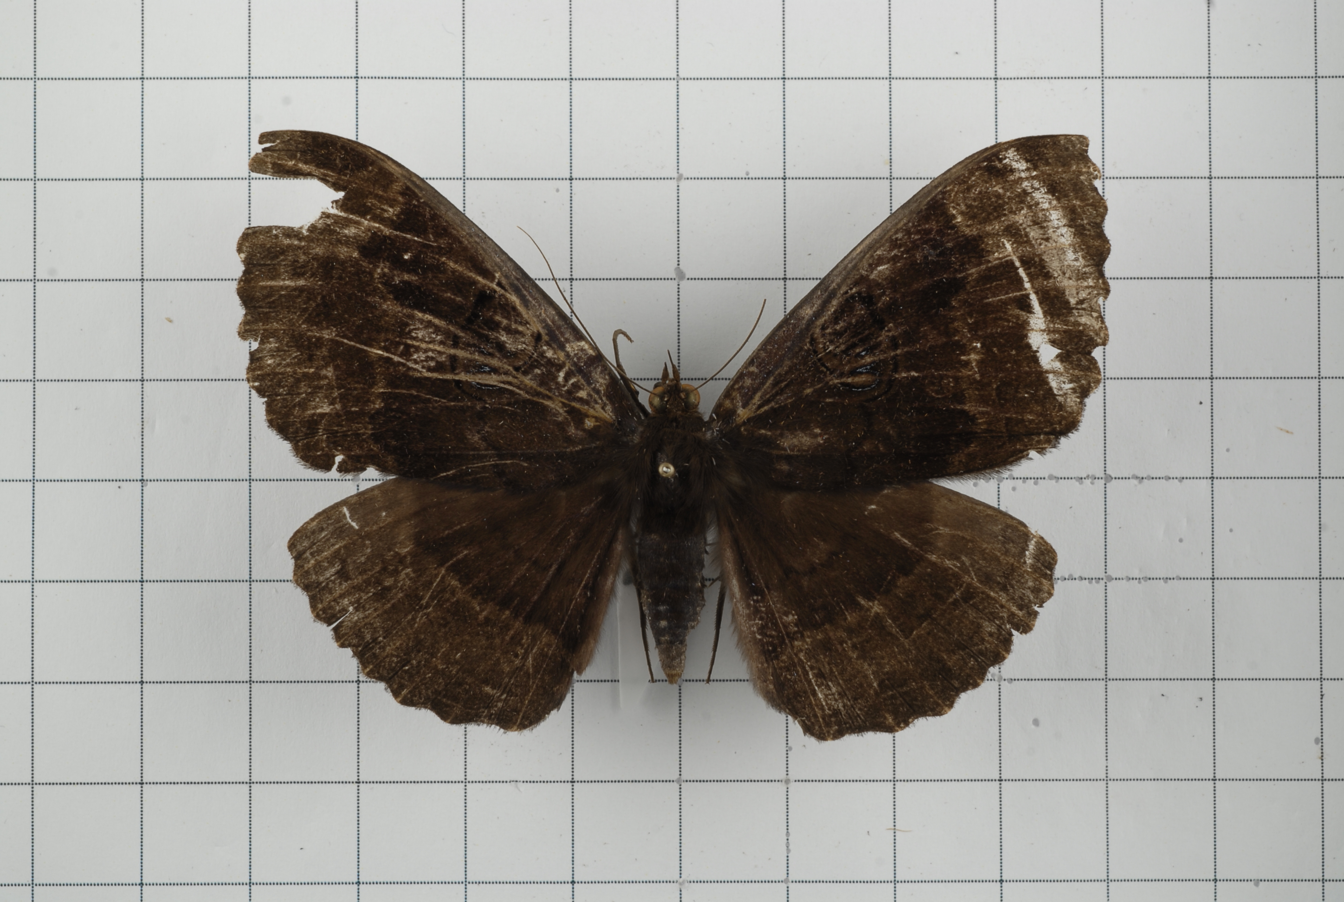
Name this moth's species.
Erebus caprimulgus caprimulgus
